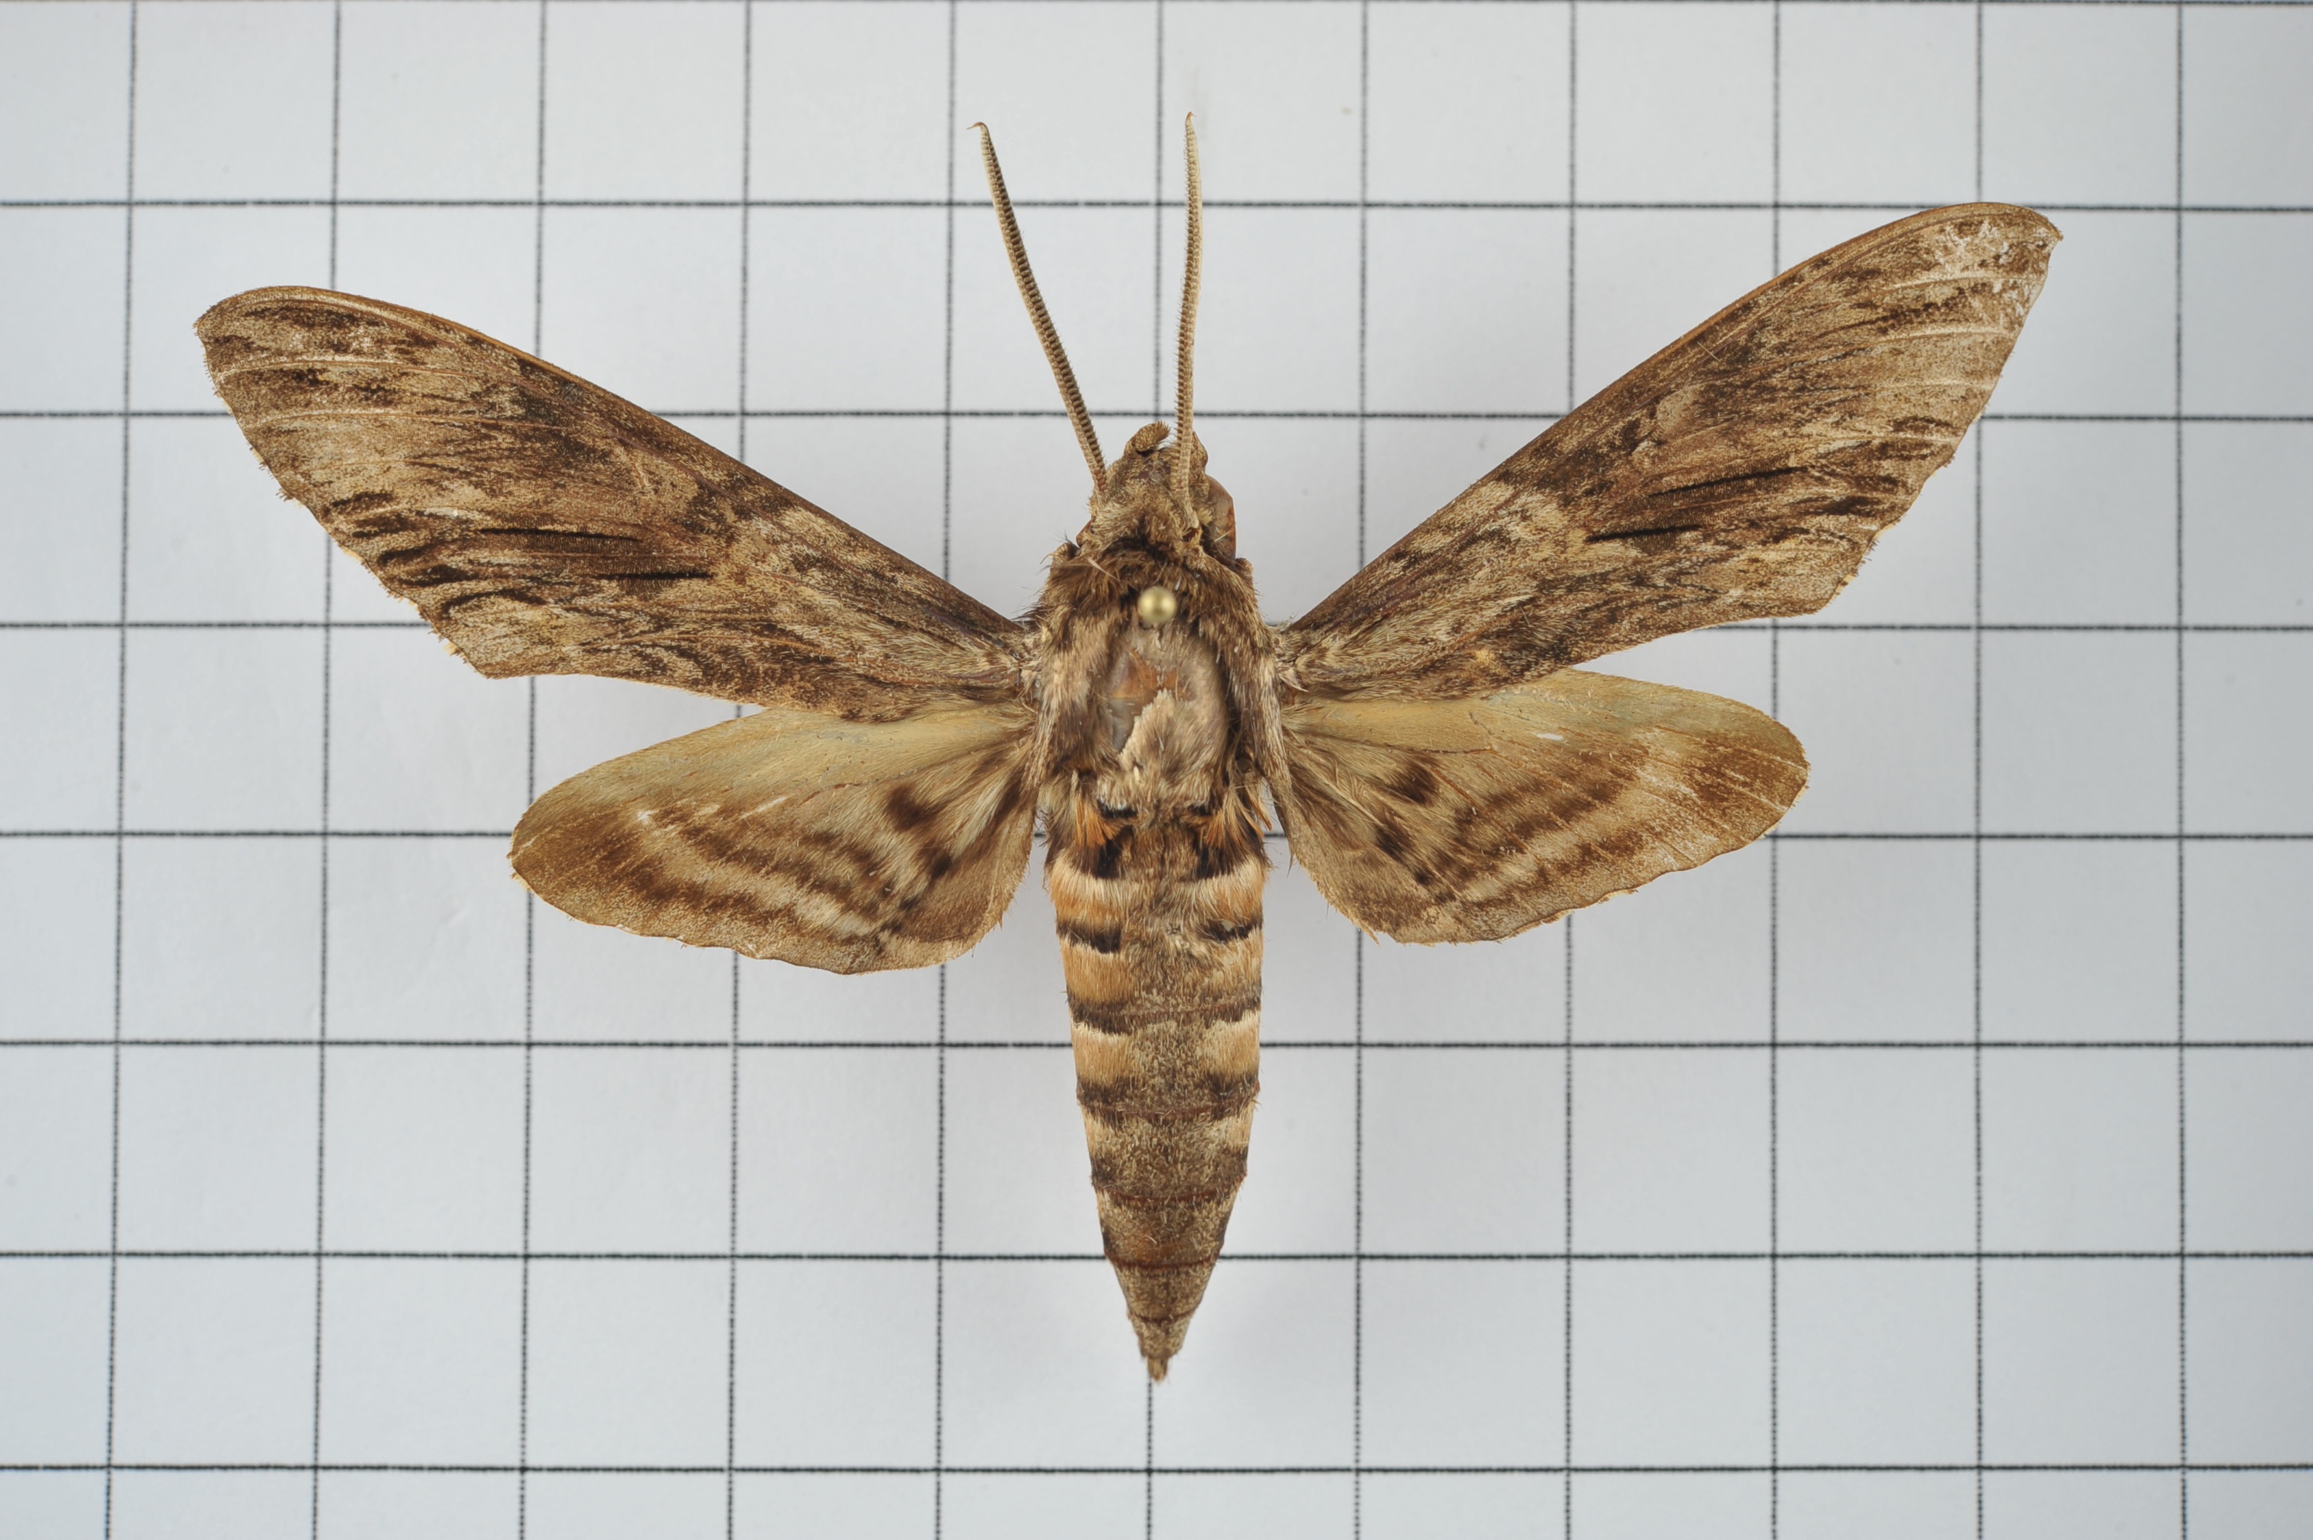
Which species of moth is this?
Agrius convolvuli
